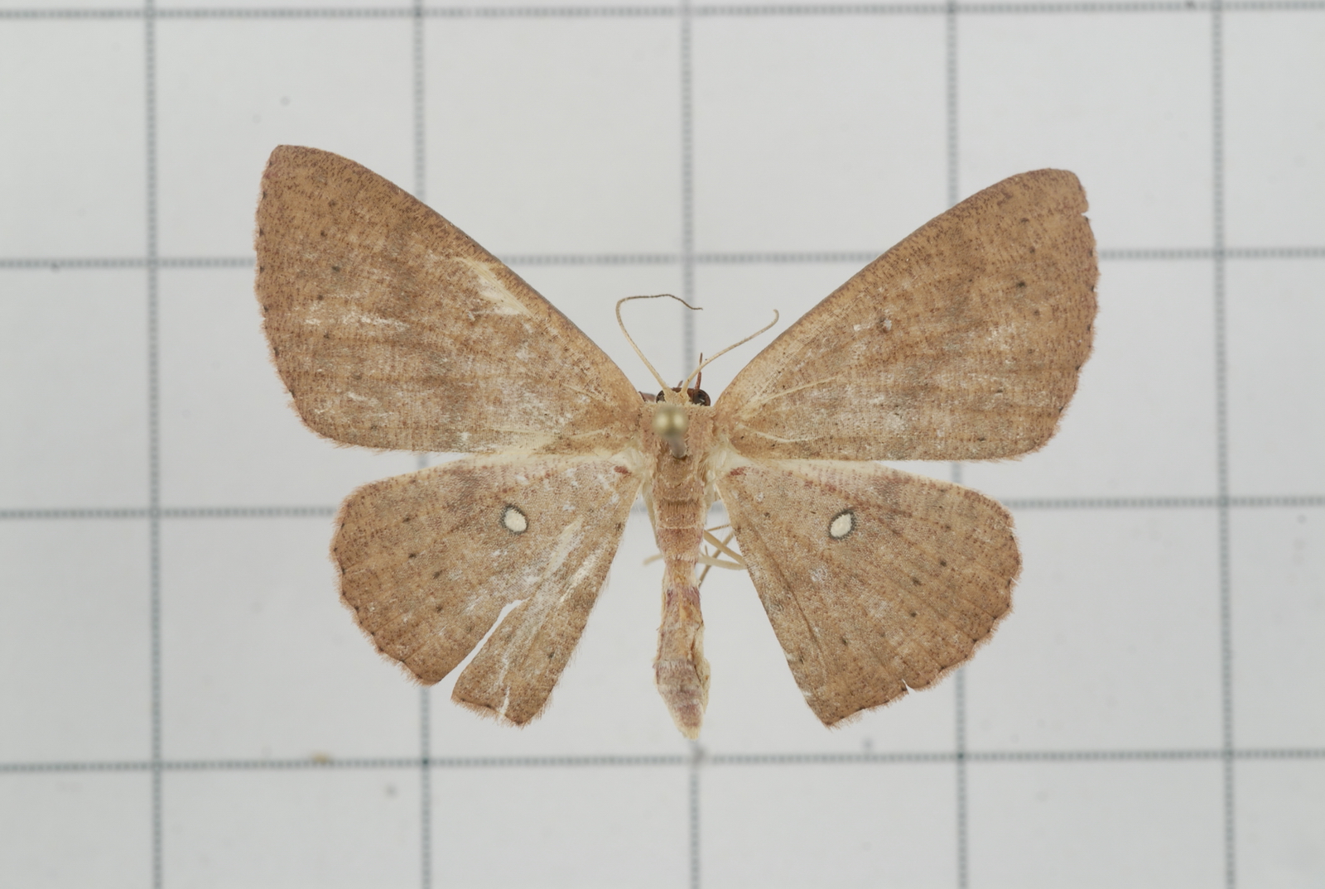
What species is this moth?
Perixera absconditaria
